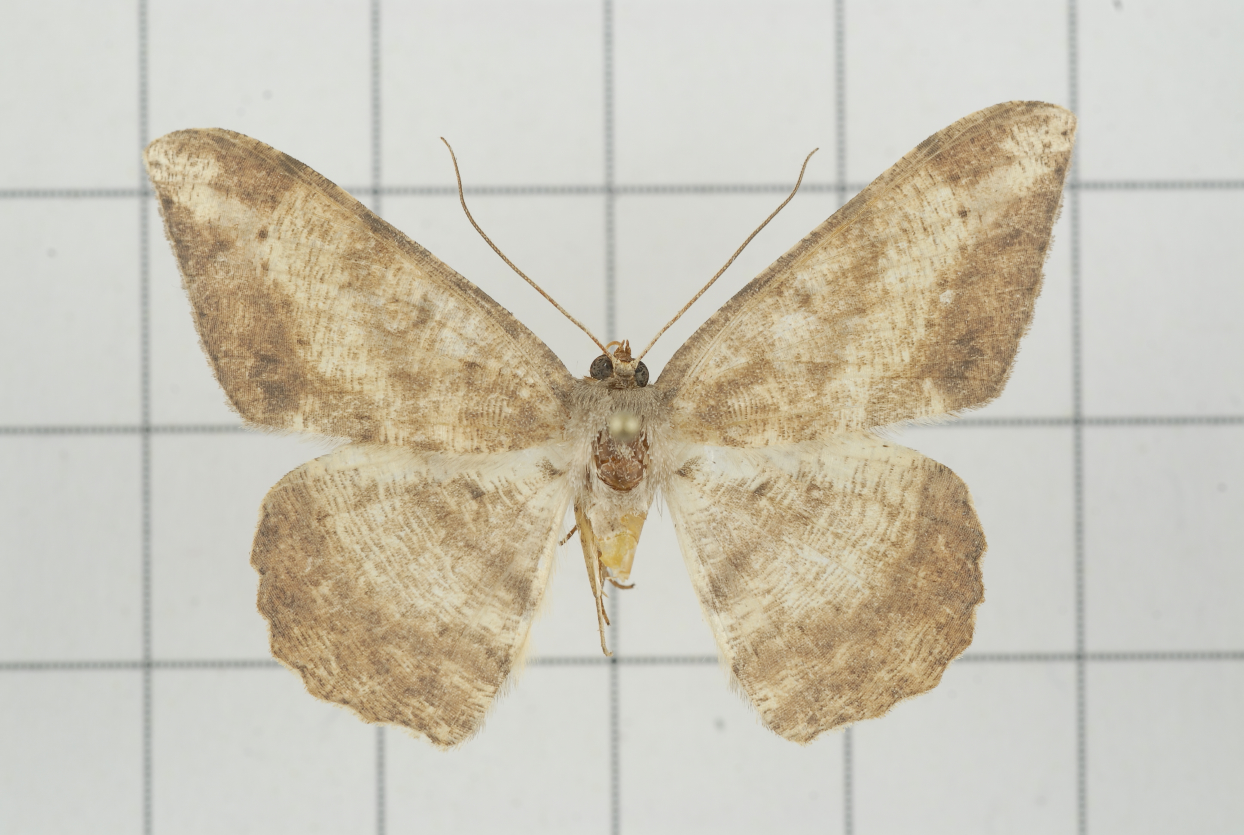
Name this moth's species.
Luxiaria amasa amasa
